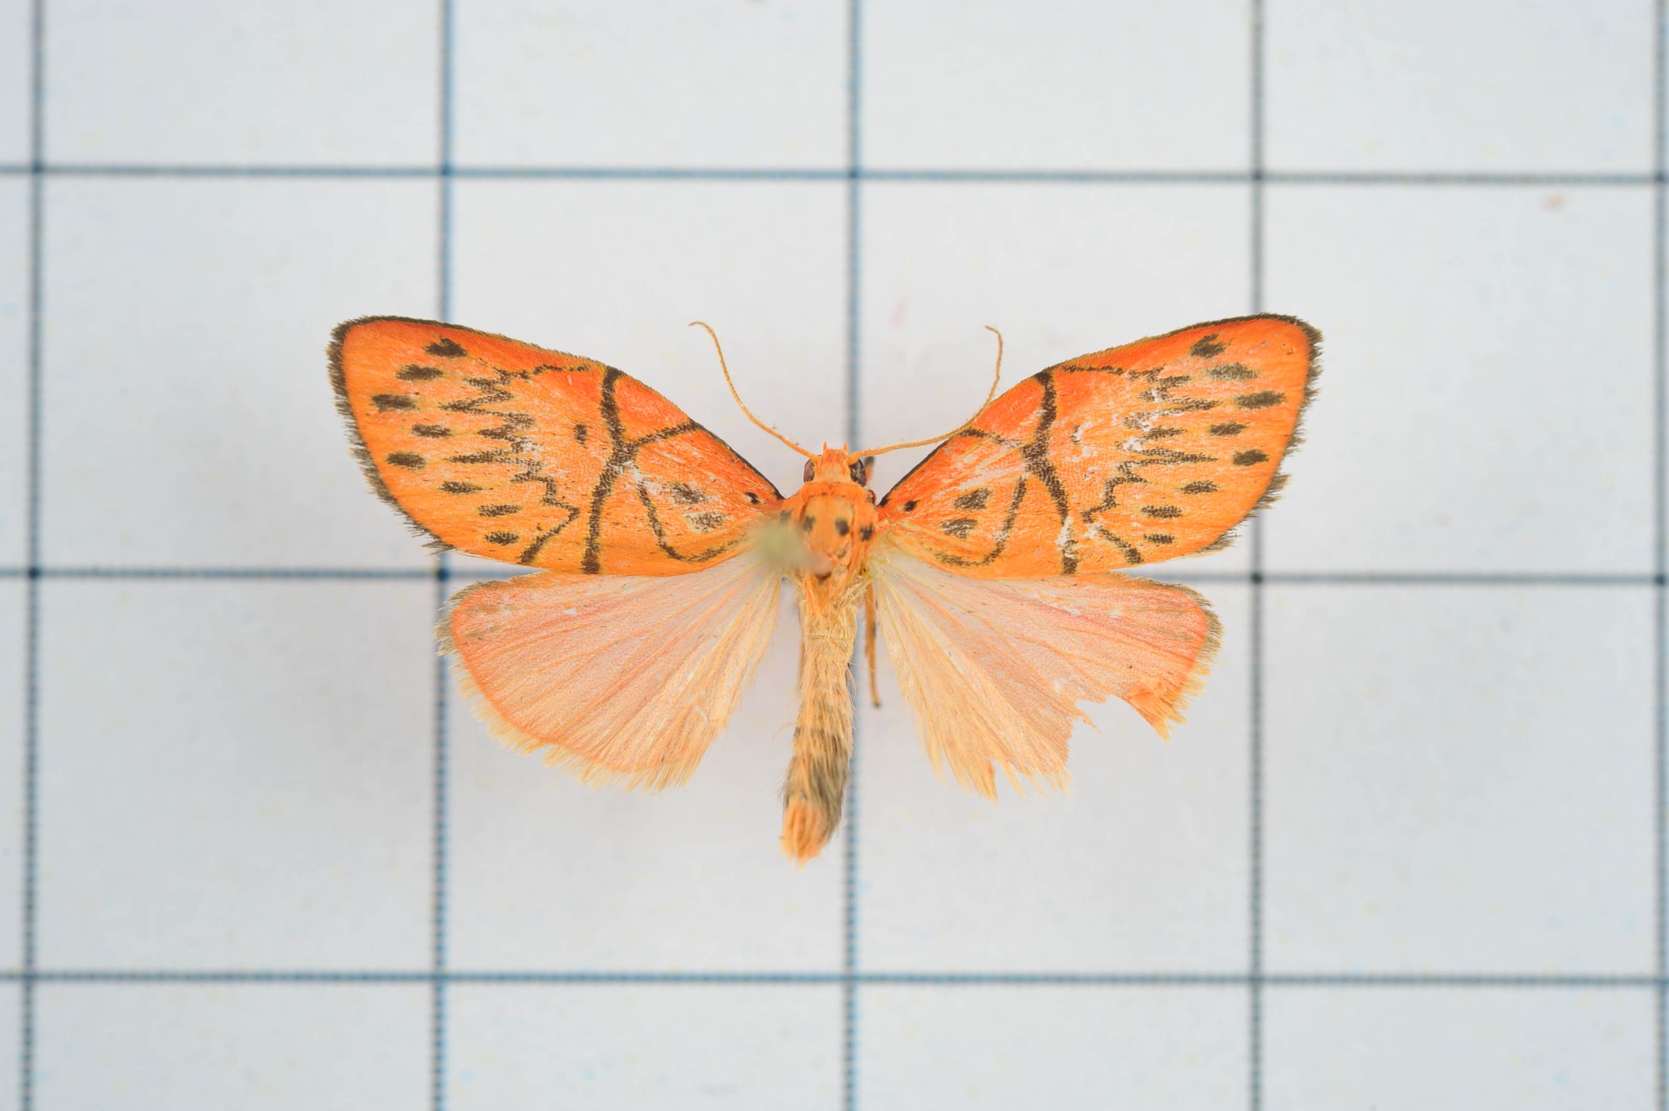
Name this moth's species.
Aberrasine lichenshihi
